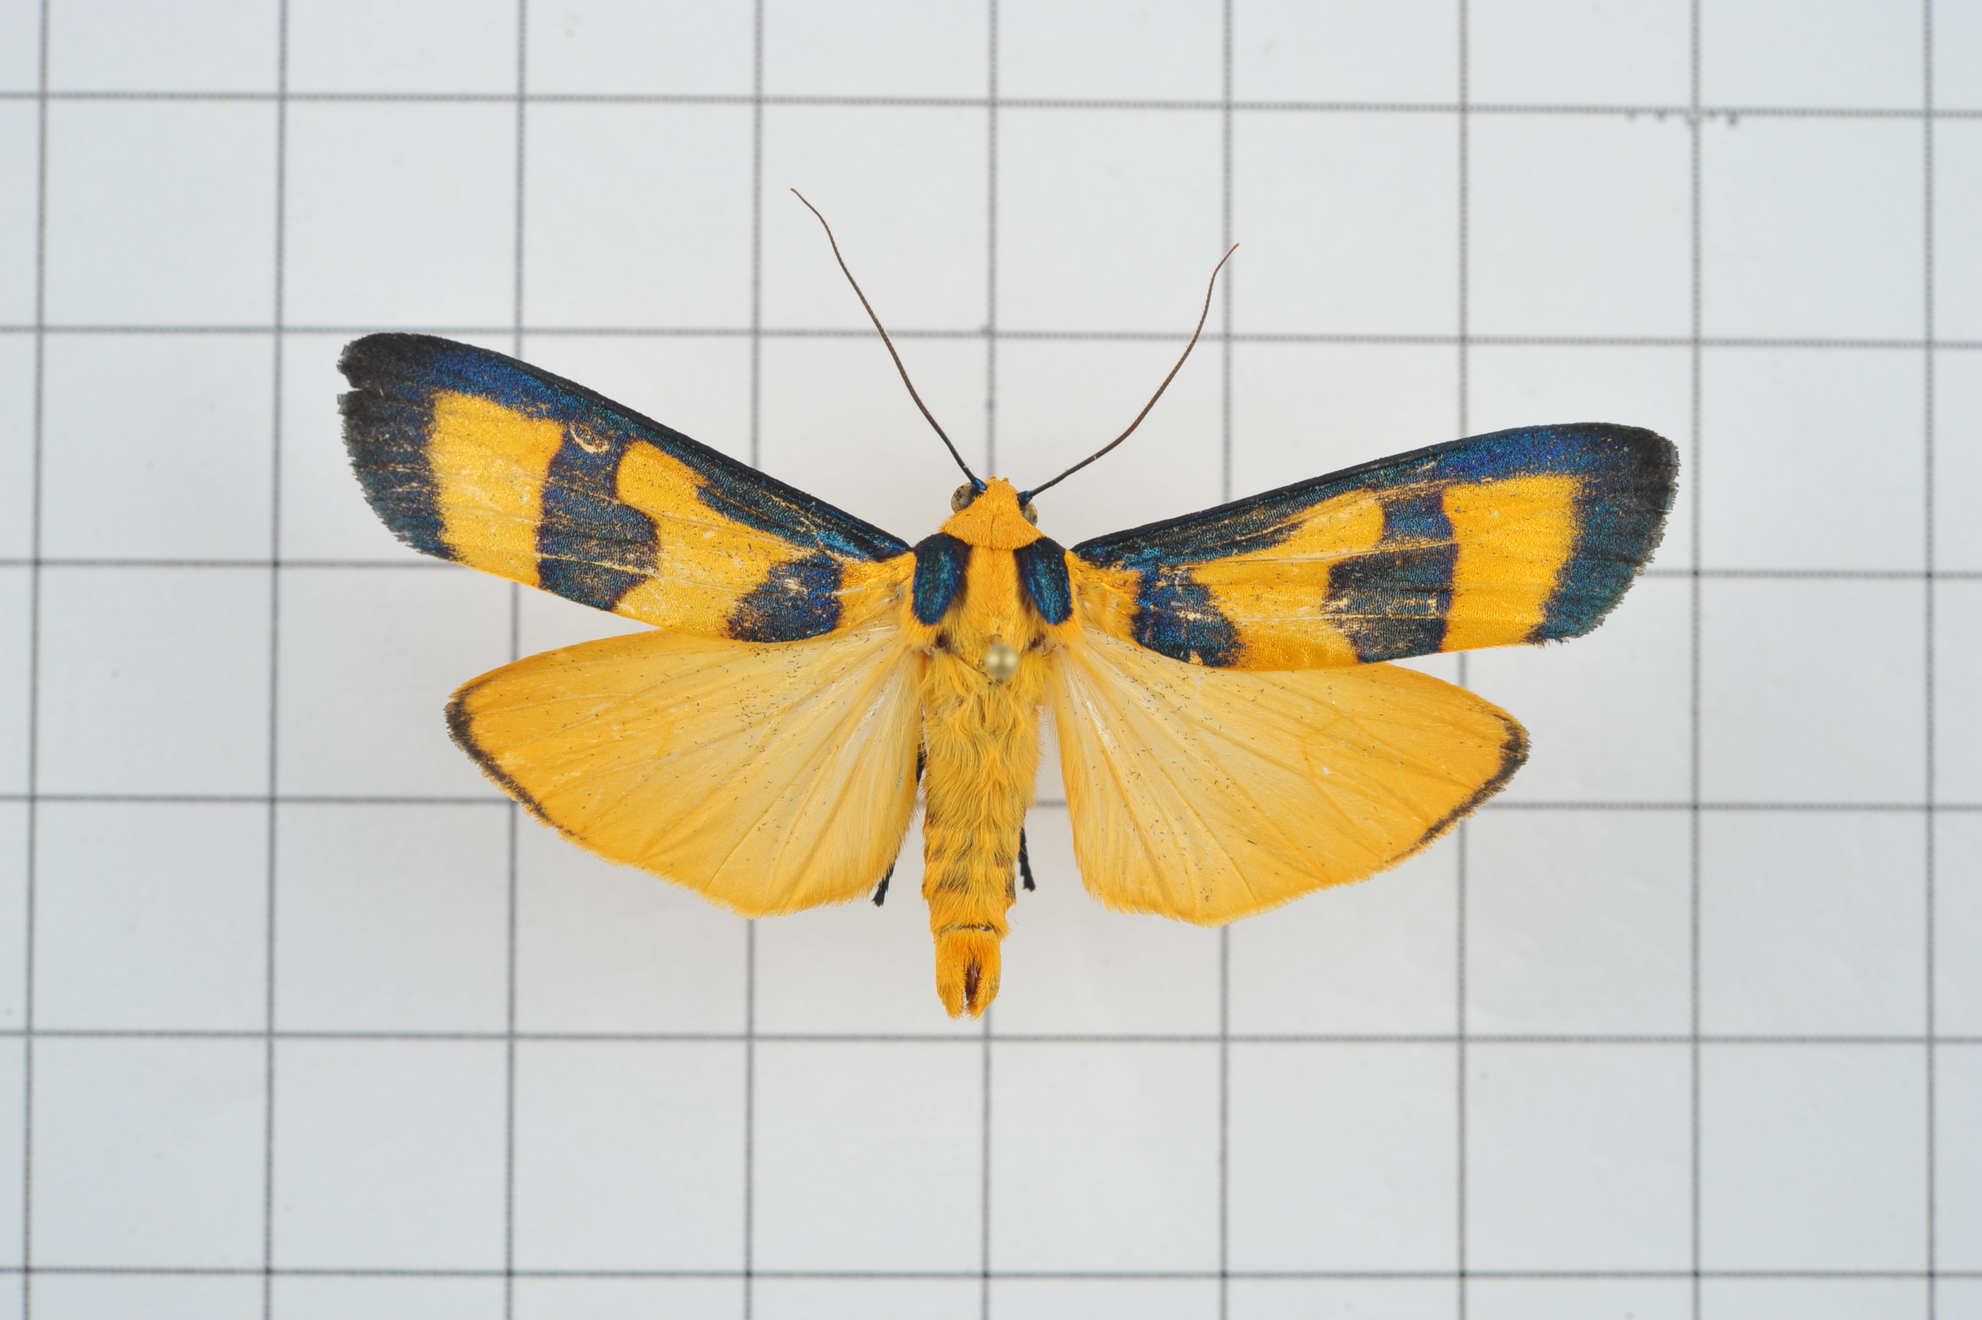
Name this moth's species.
Chrysaeglia magnifica
